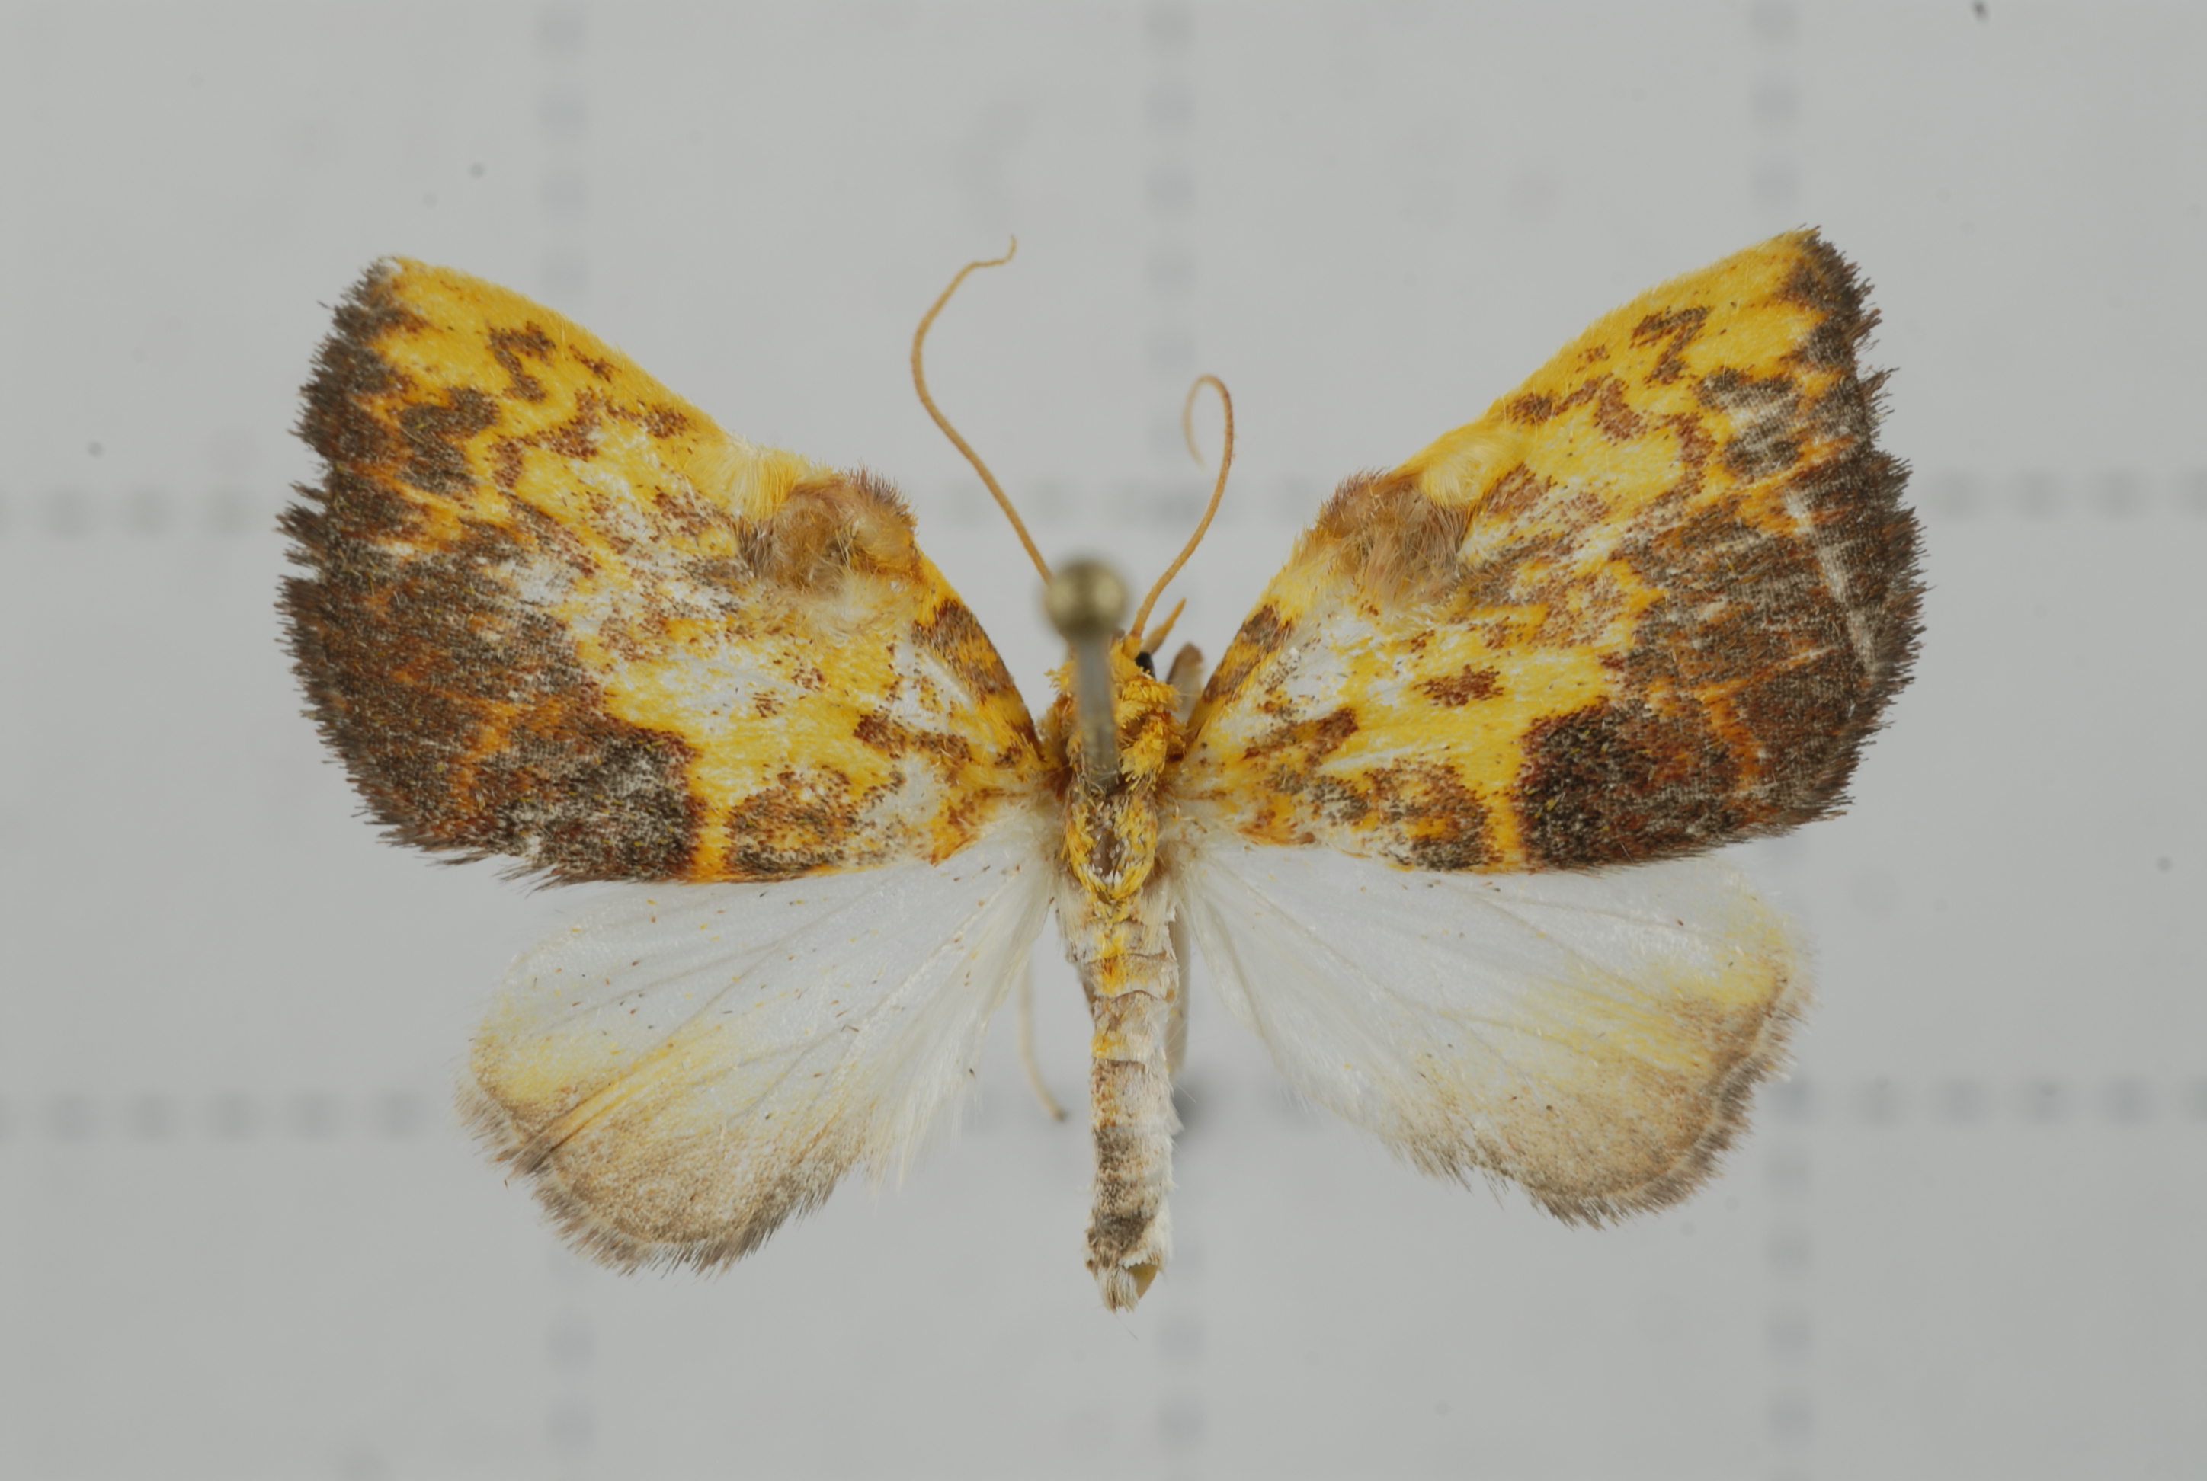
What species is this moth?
Siglophora ferreilutea
